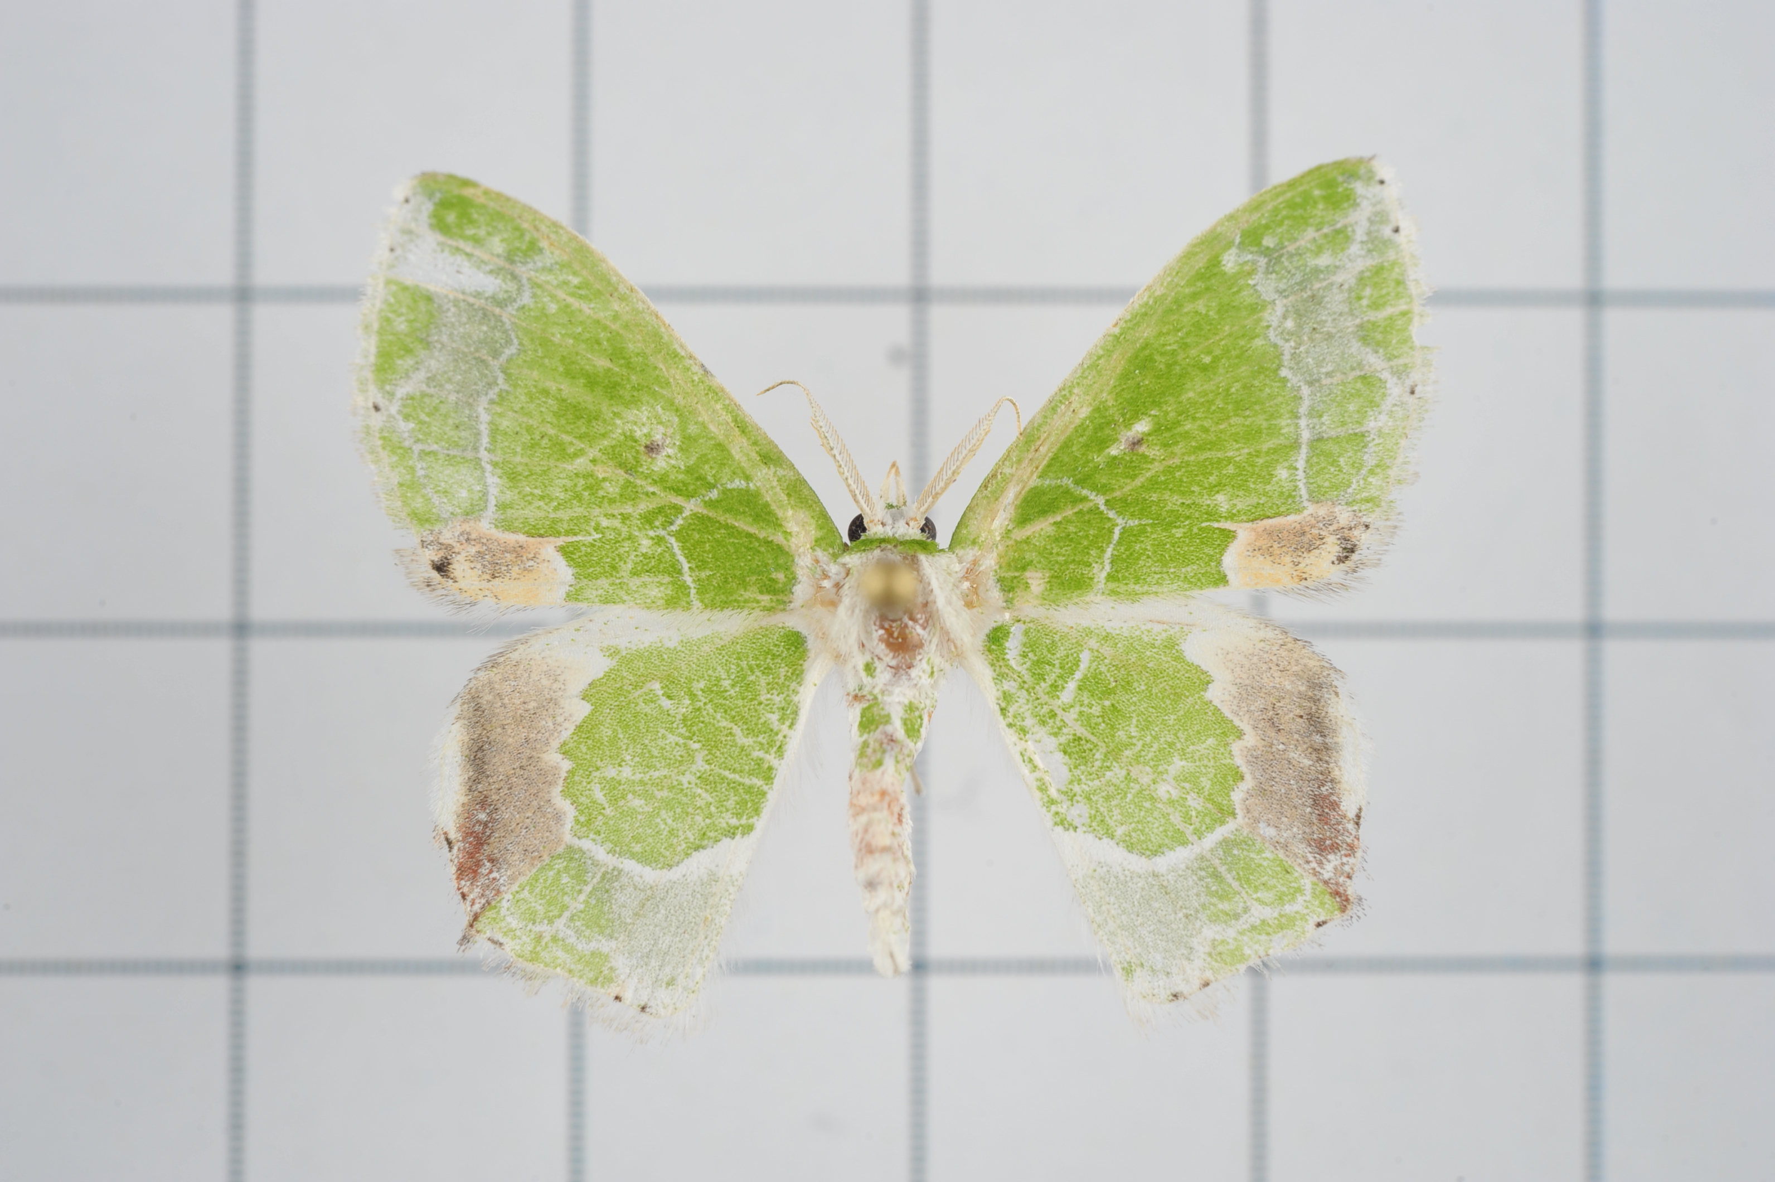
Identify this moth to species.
Protuliocnemis partita
